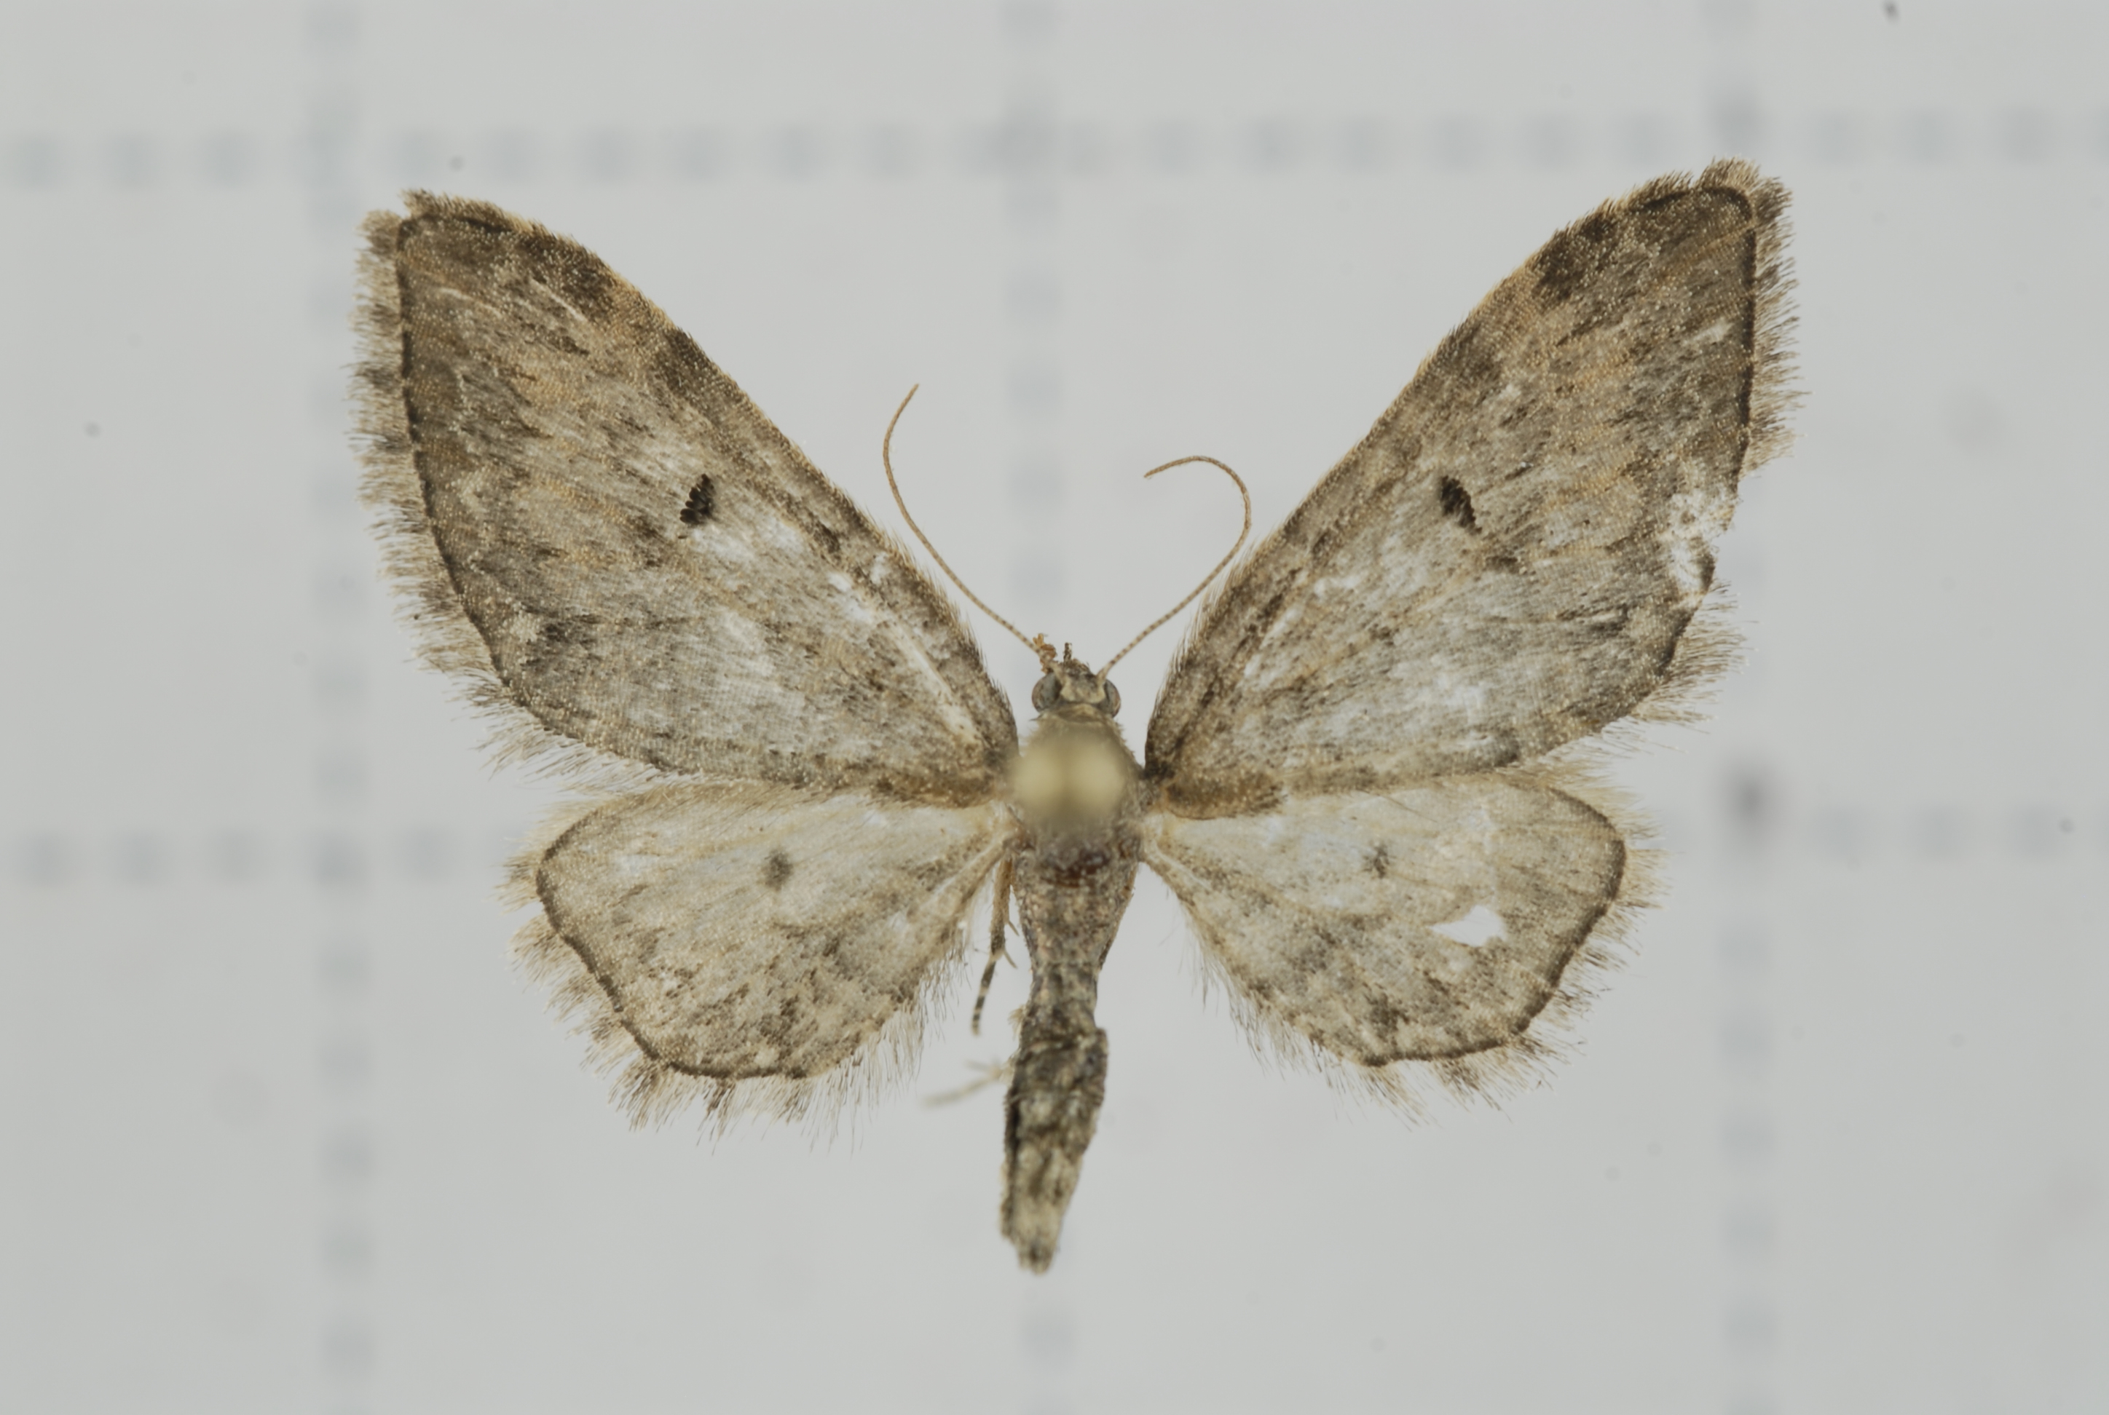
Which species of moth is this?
Eupithecia megaproterva
